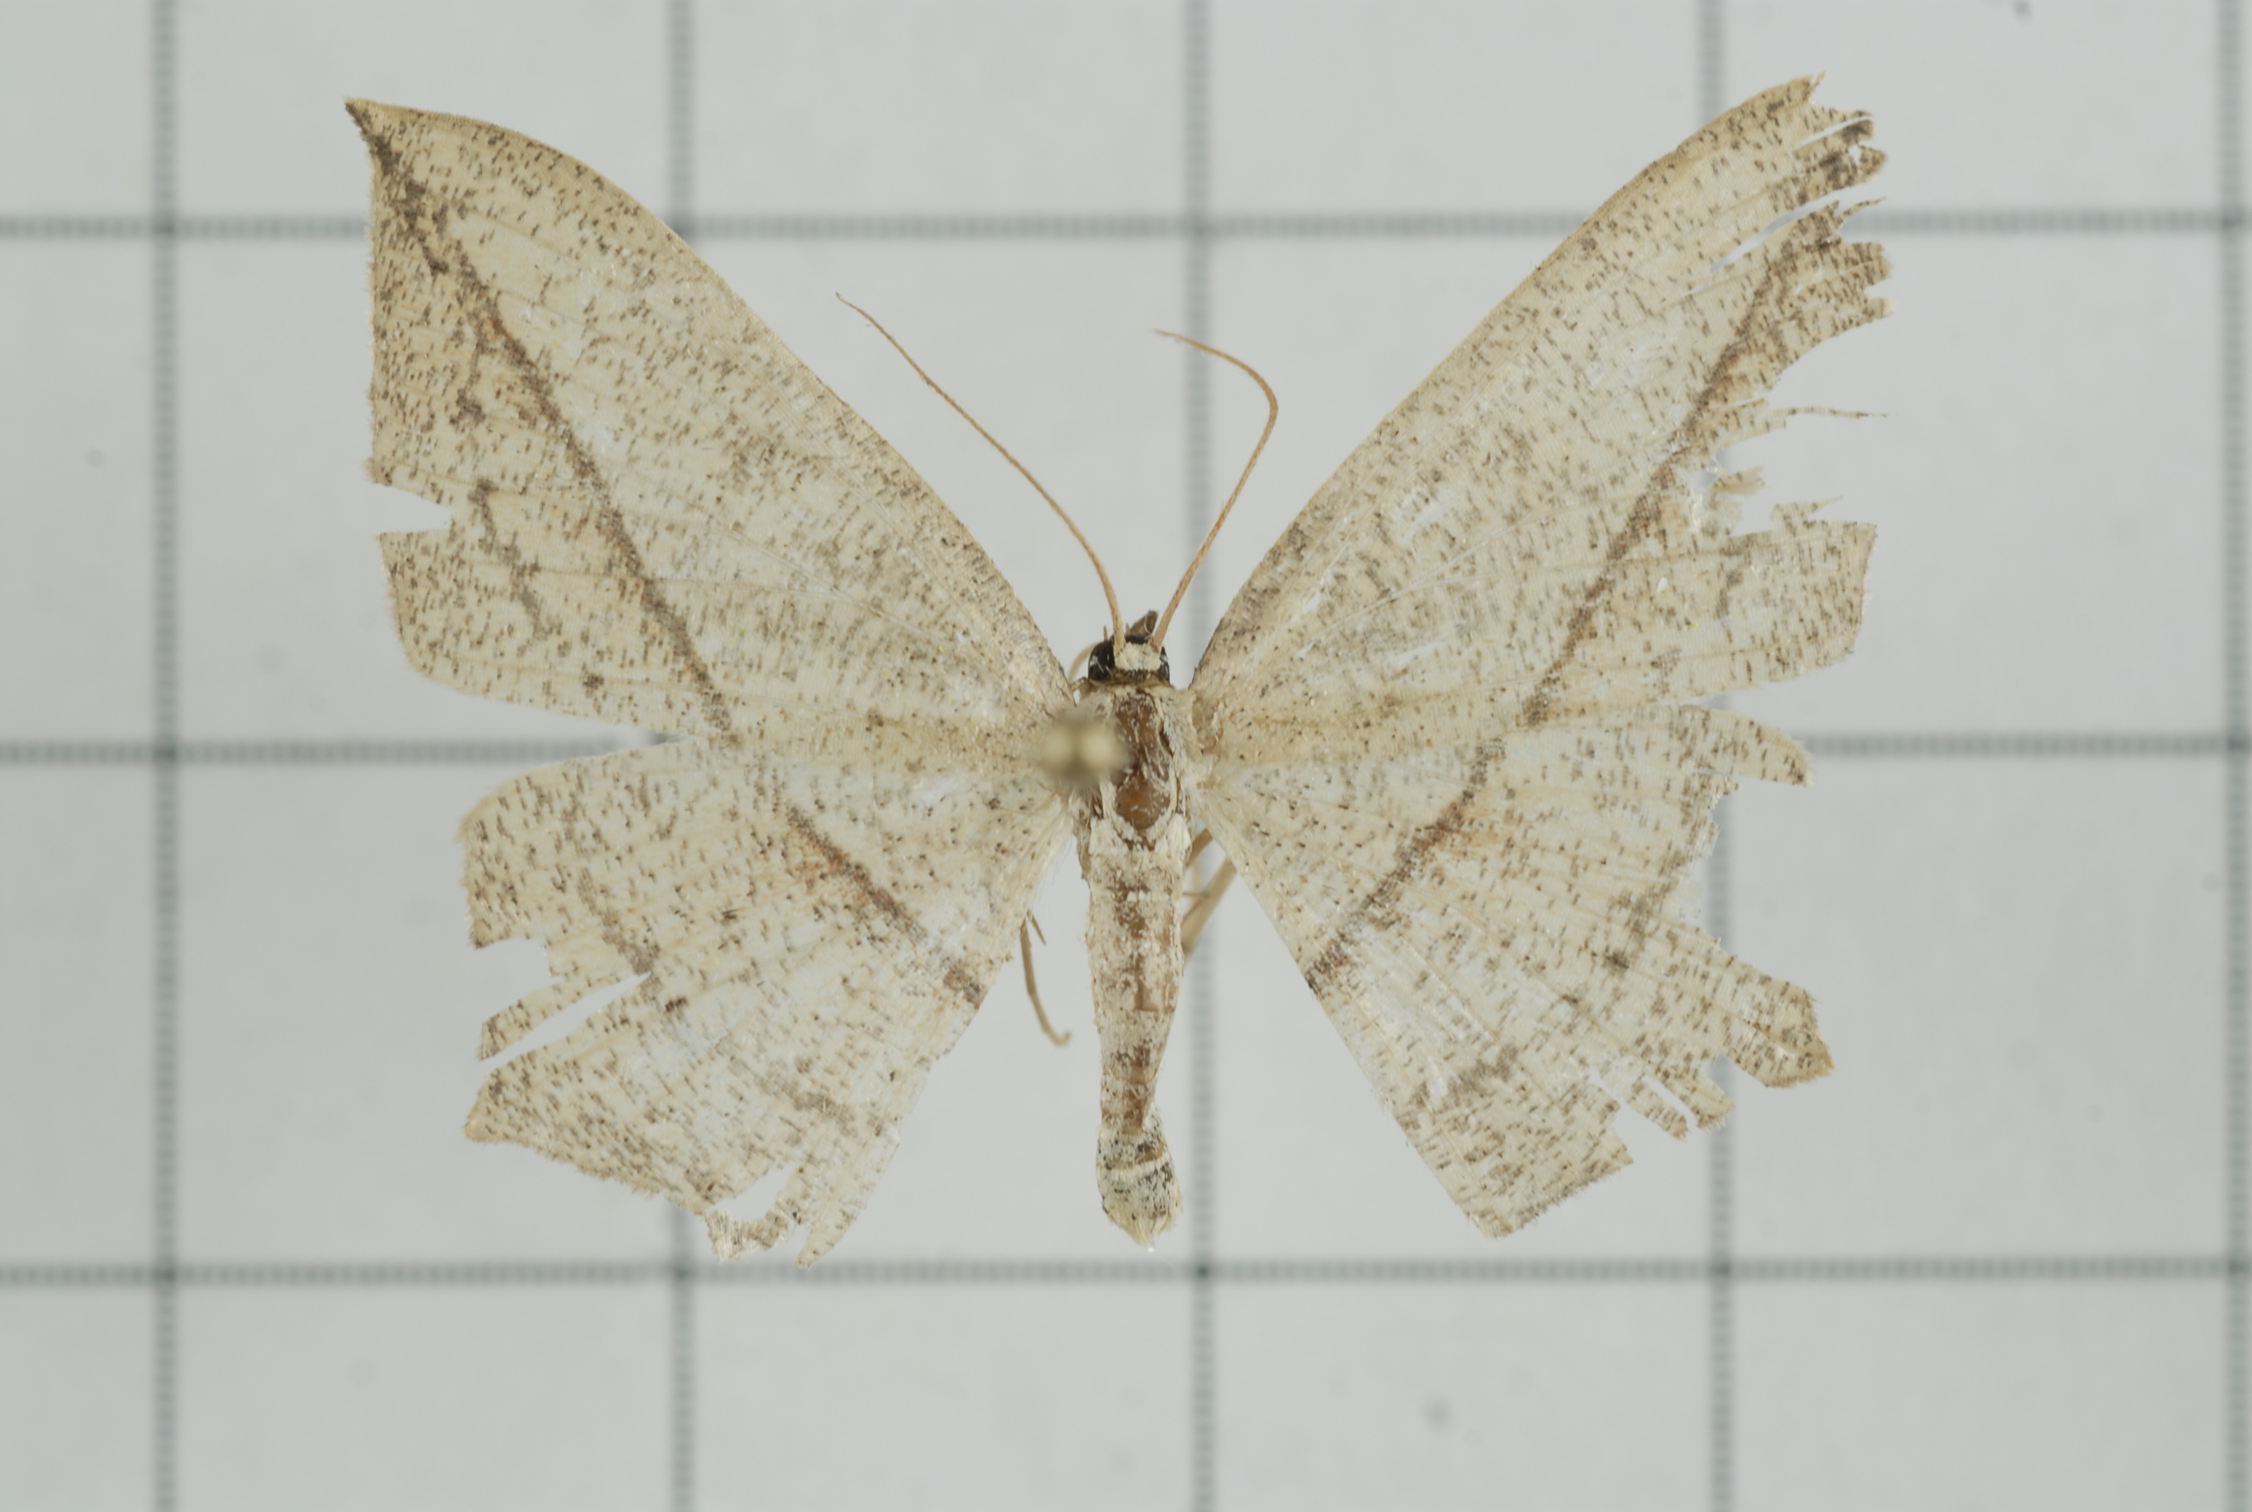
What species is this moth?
Timandra stueningi
